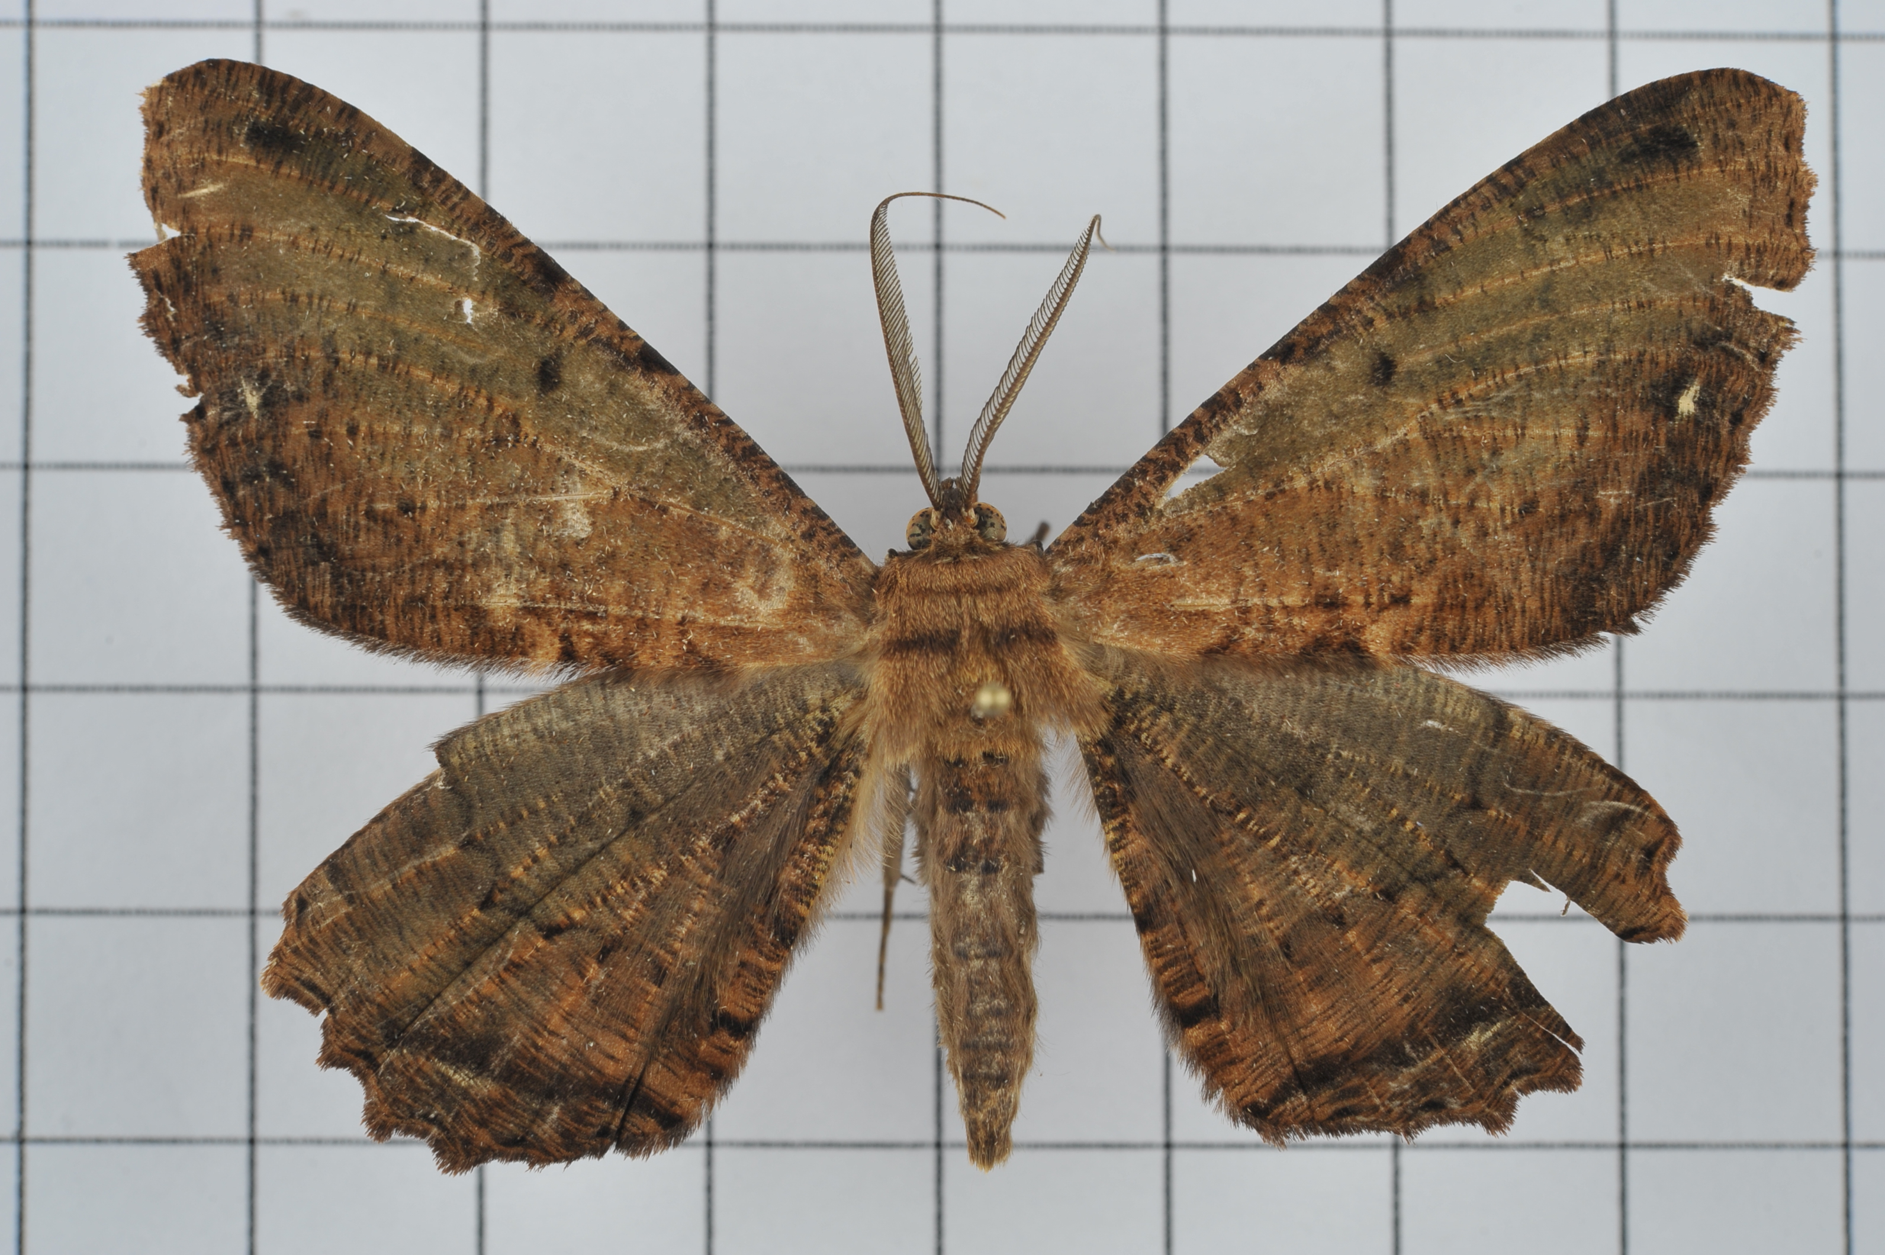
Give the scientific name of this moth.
Chorodna creataria
